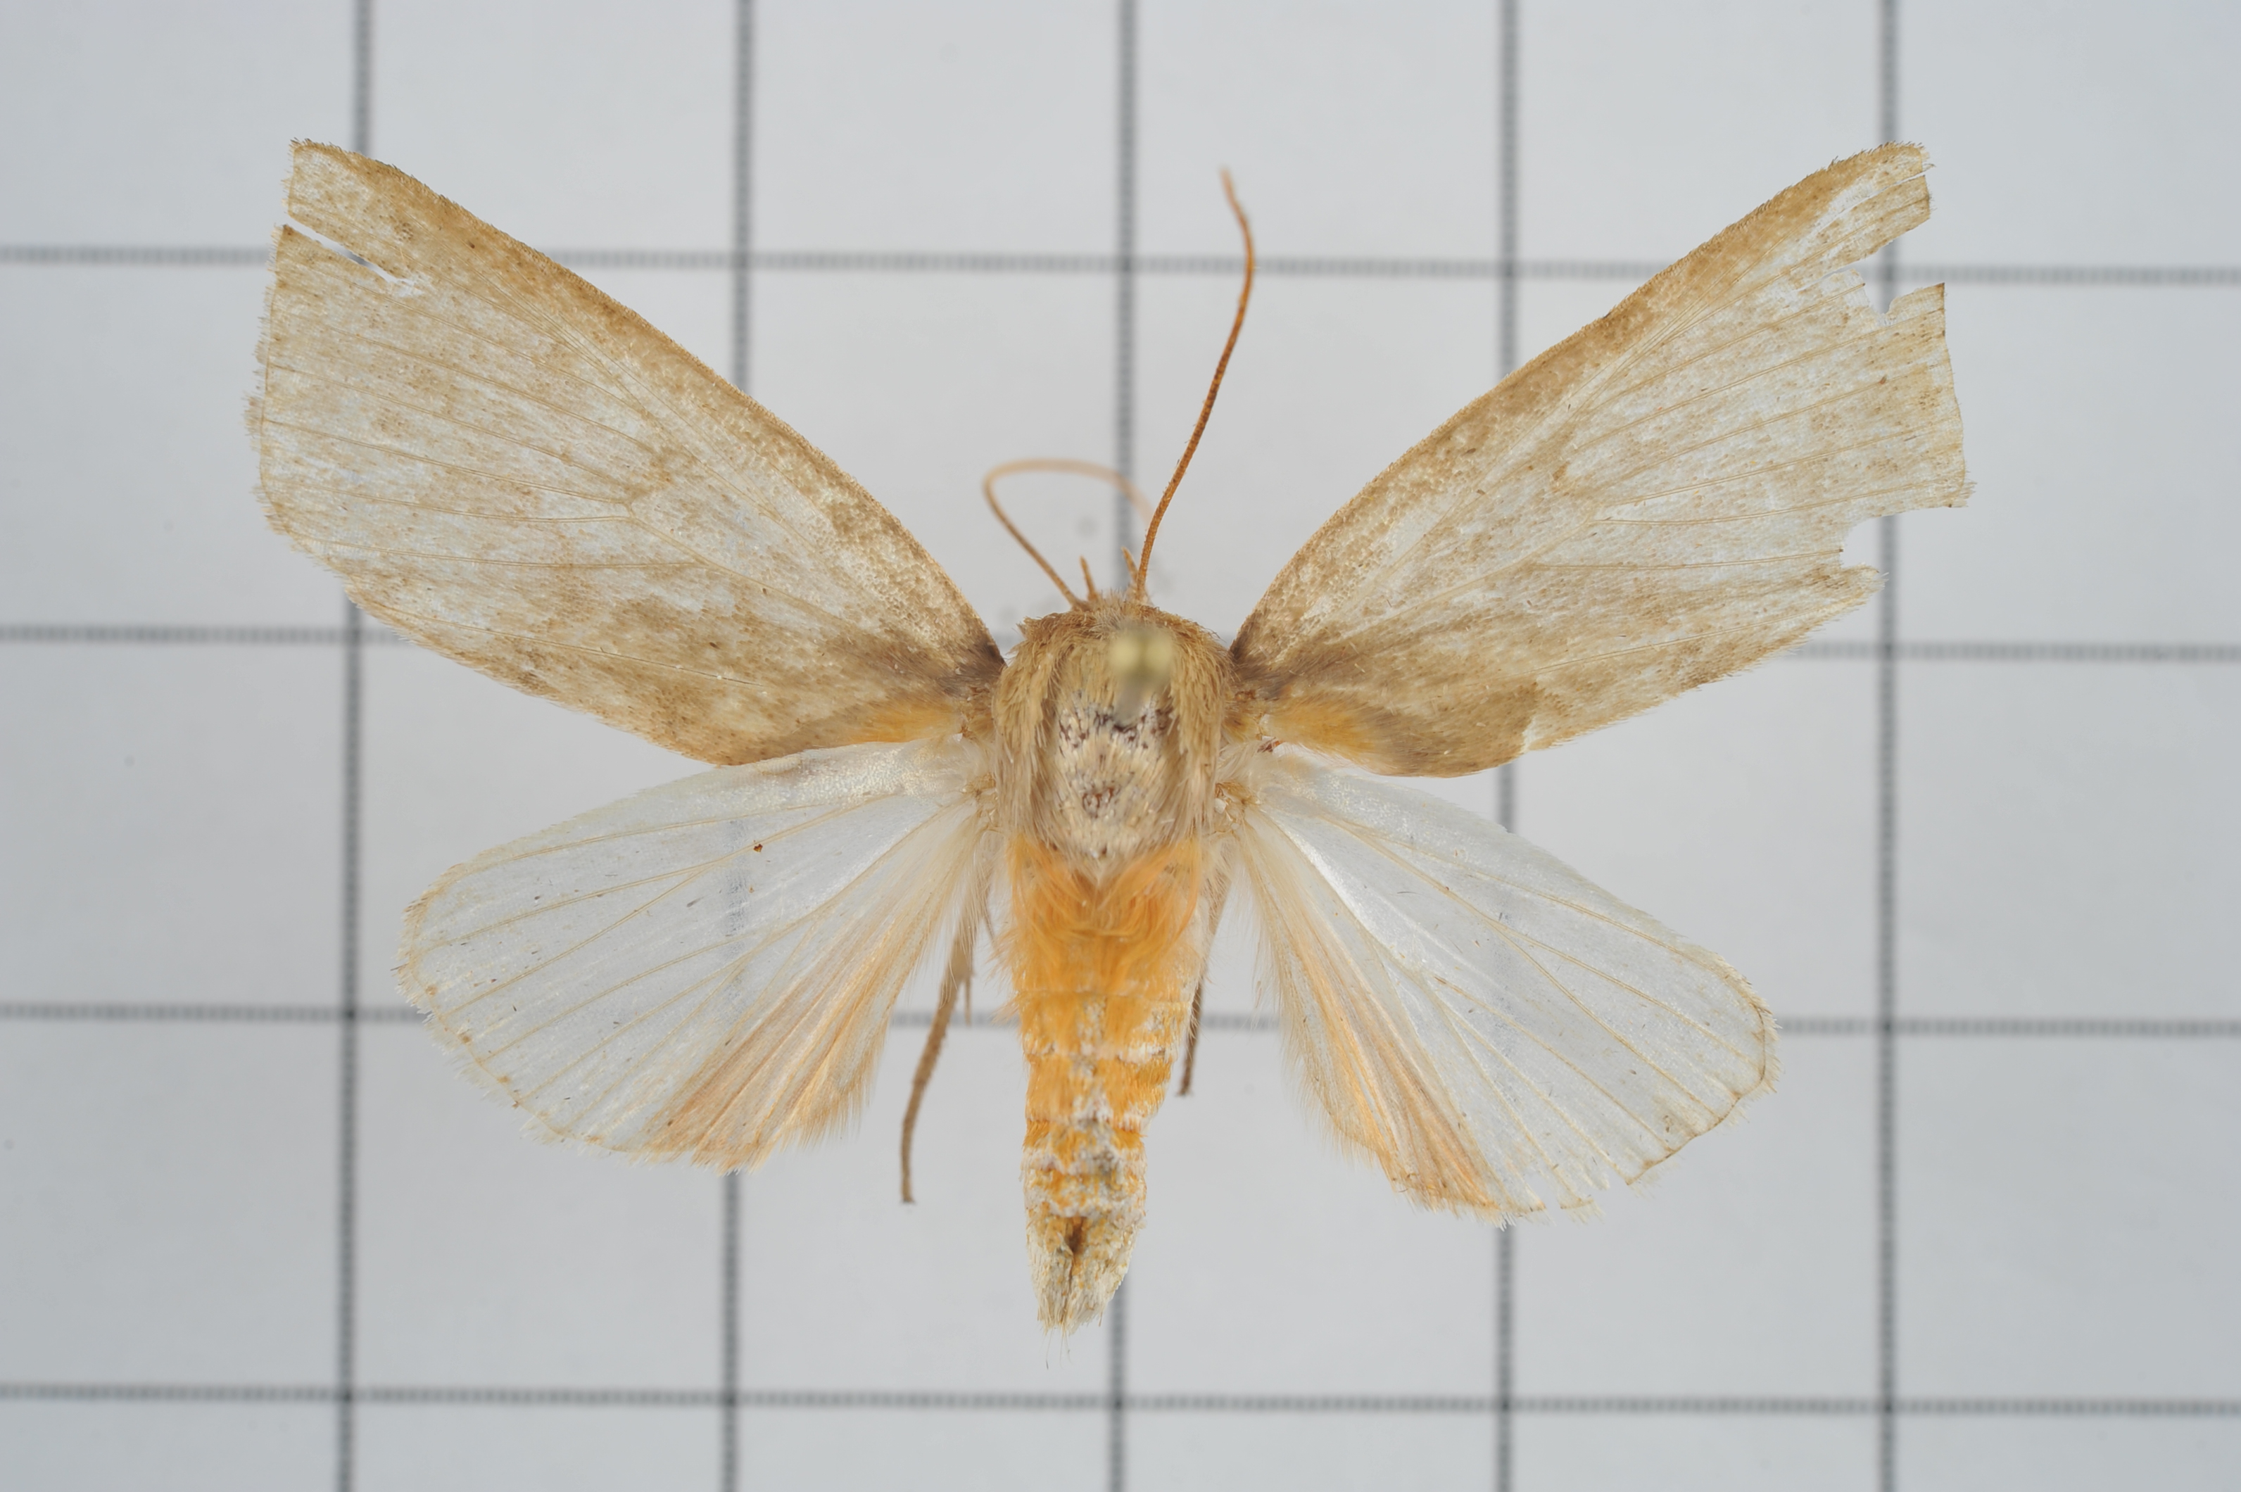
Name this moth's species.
Tympanistes fusimargo
